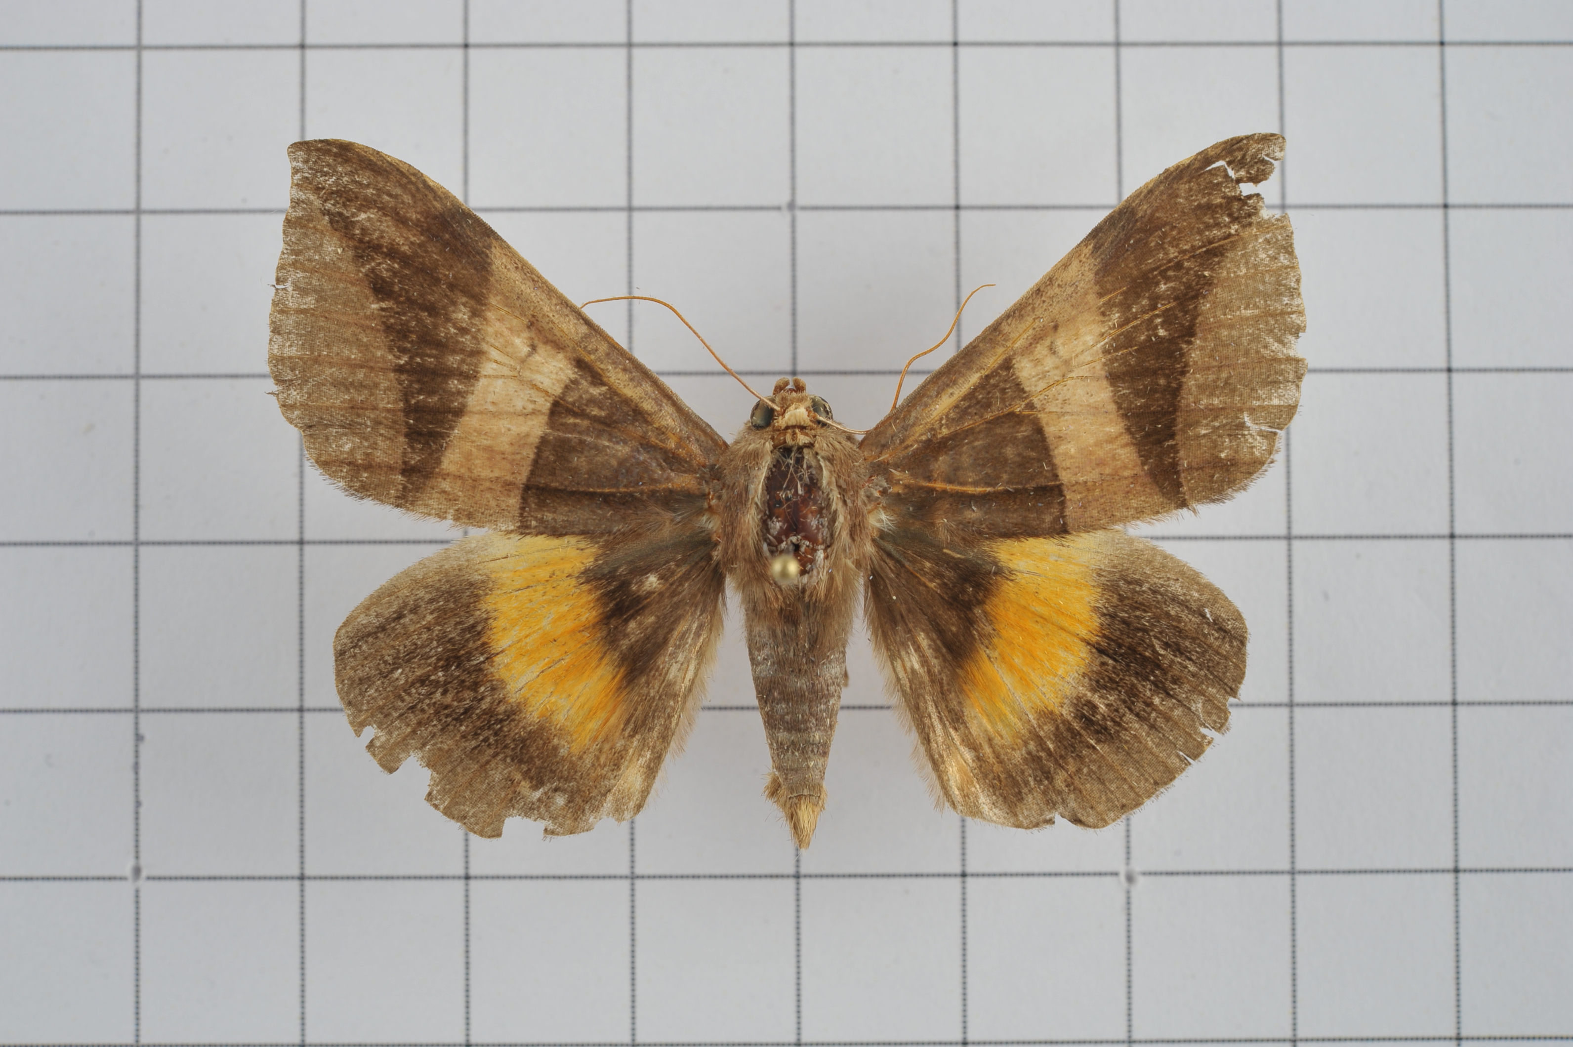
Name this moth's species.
Bastilla fulvotaenia
